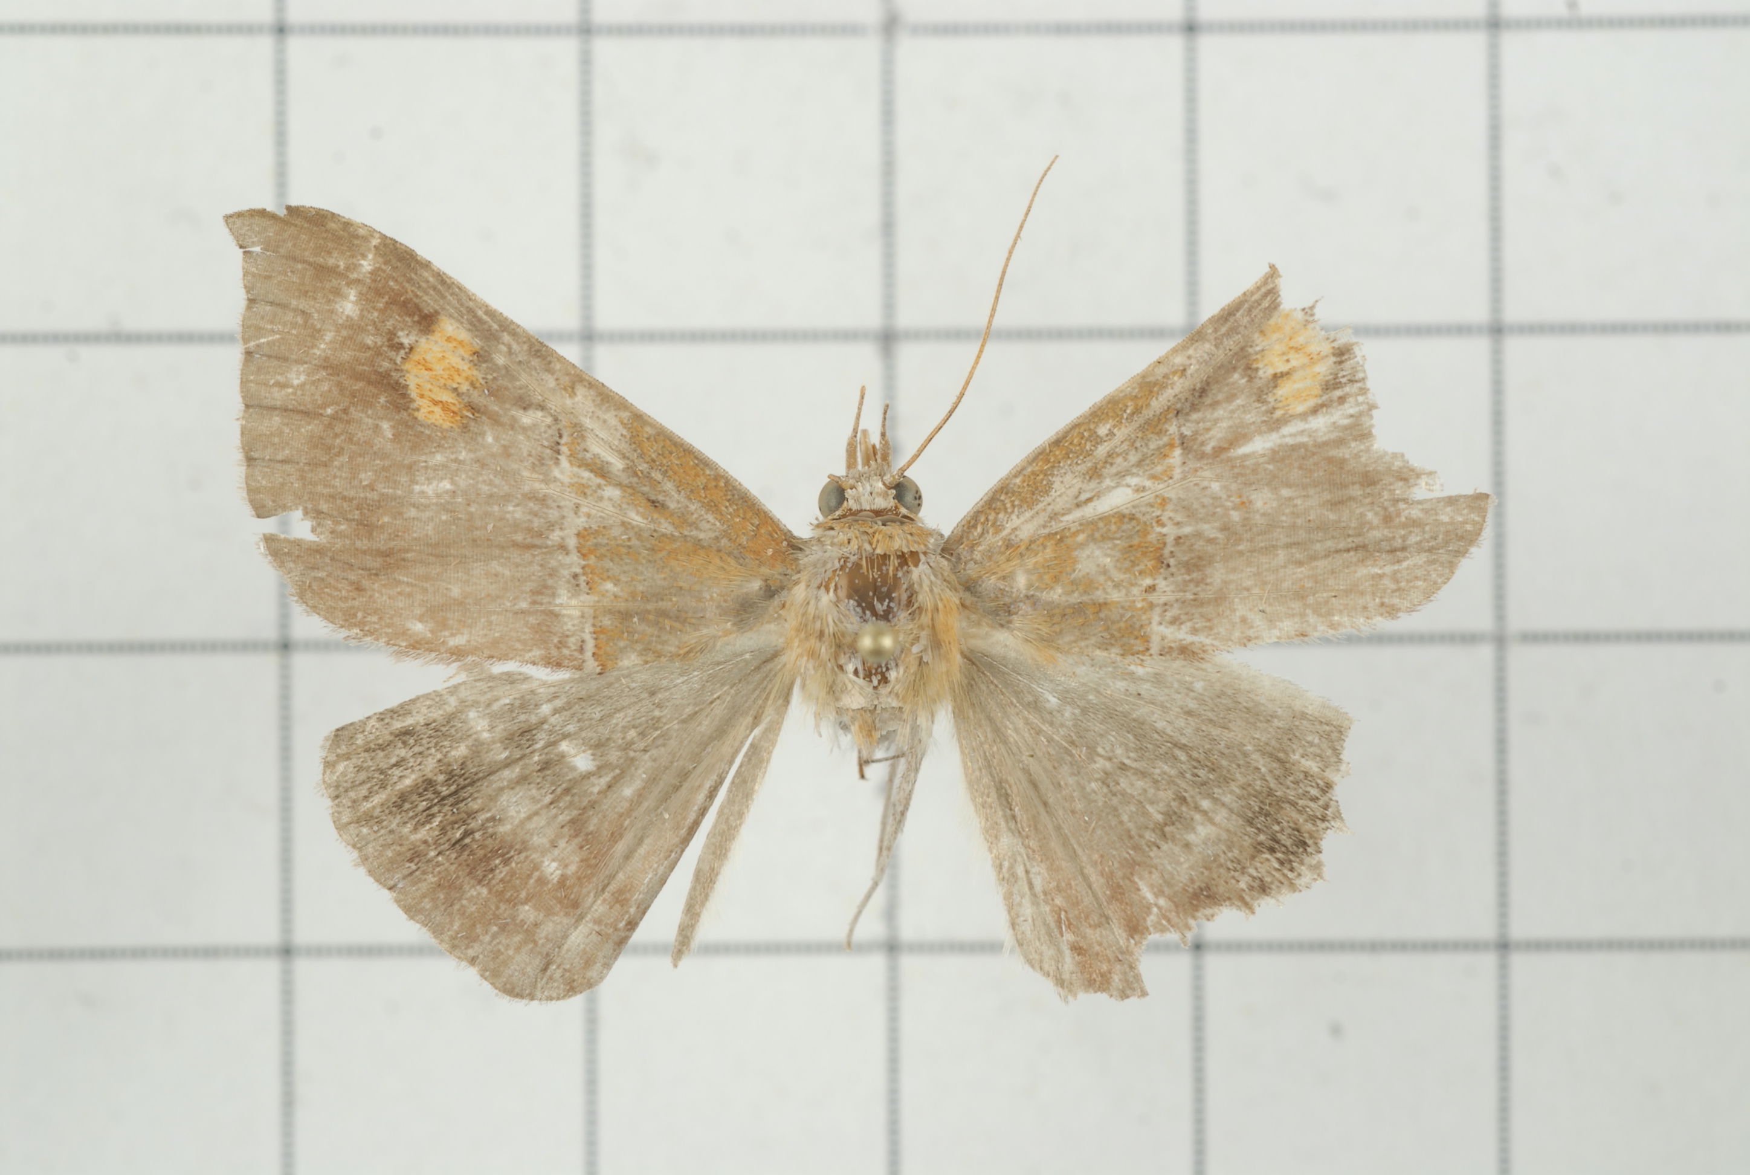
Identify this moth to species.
Sympis rufibasis
